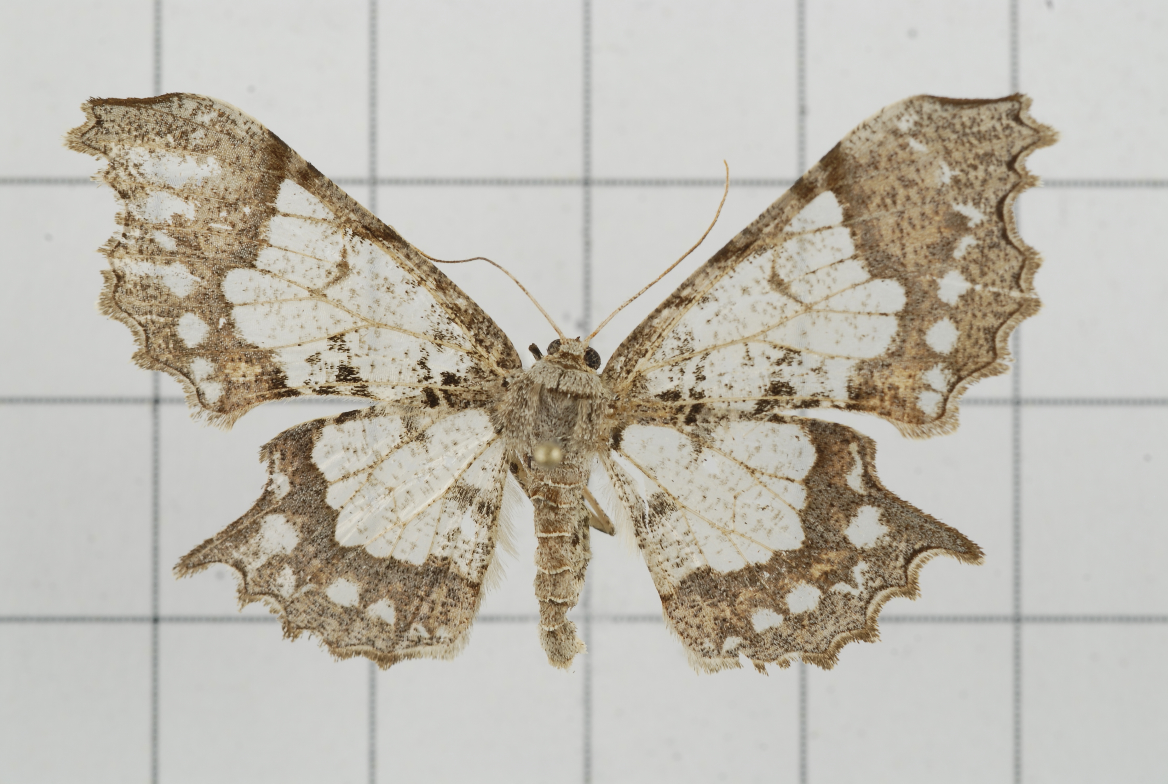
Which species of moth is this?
Krananda semihyalina
